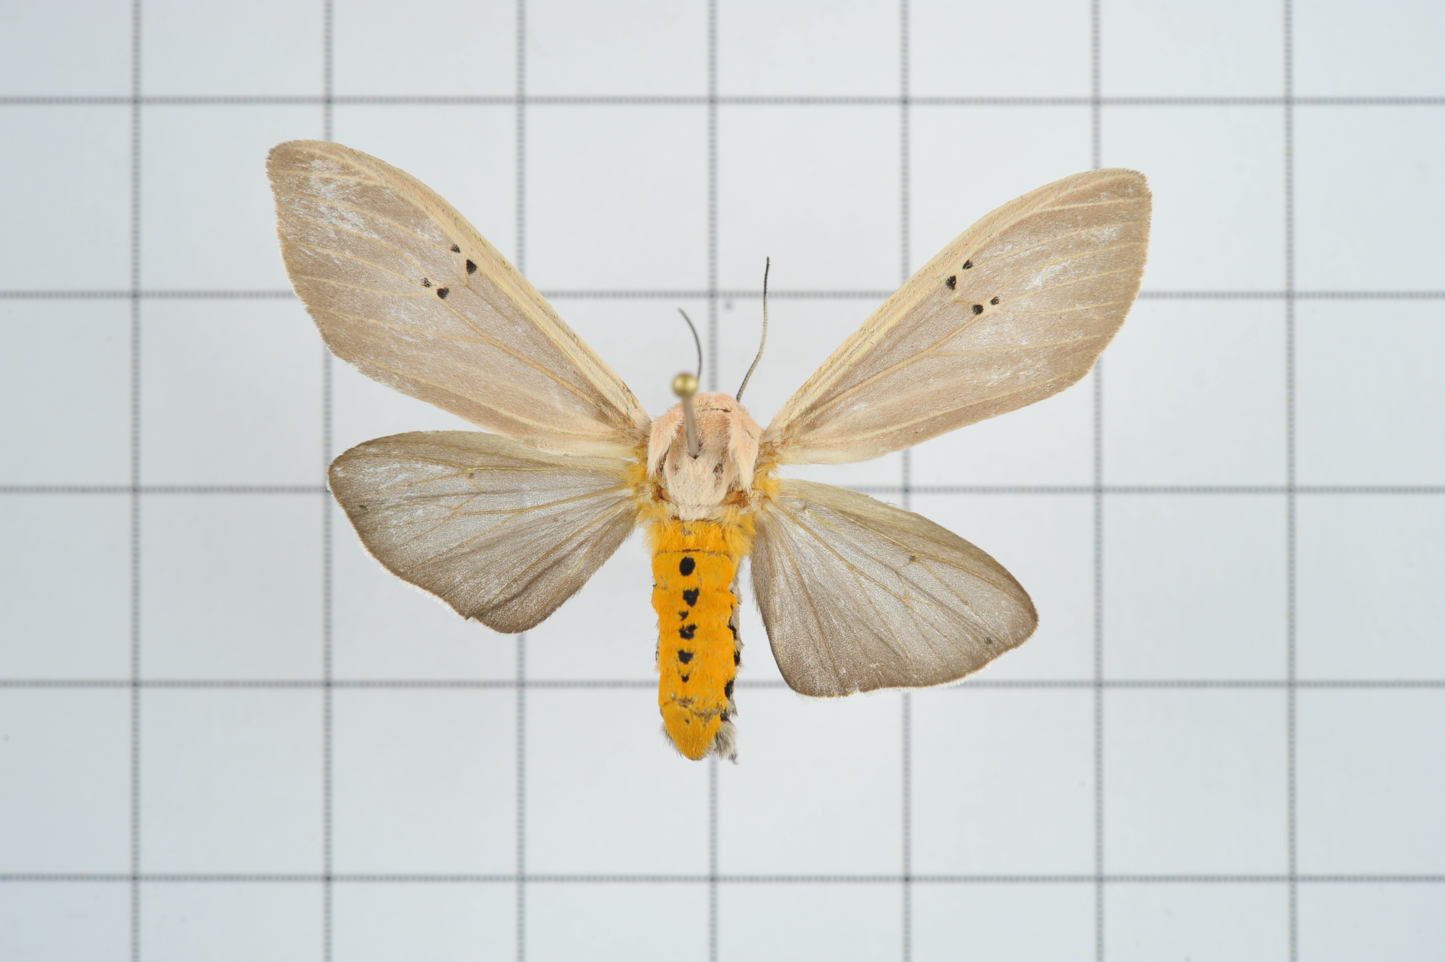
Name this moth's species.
Creatonotos transiens koni
